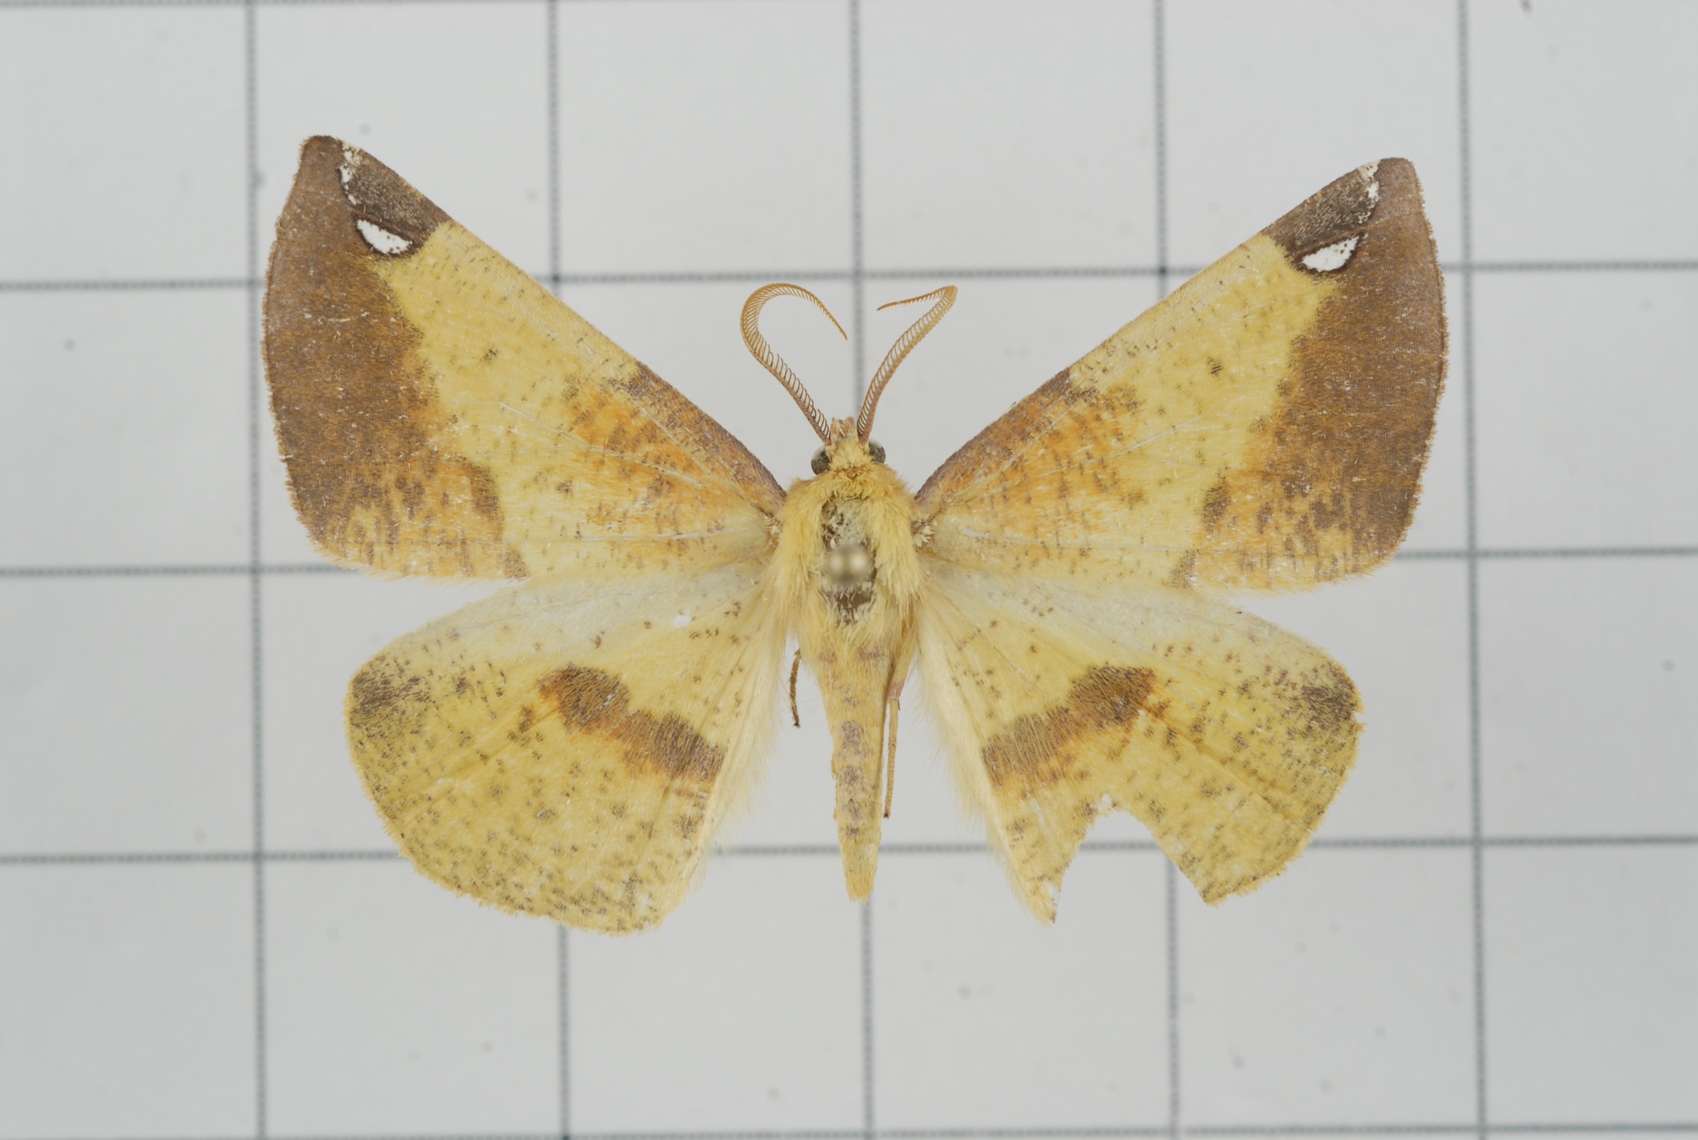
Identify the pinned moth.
Pseudomiza aurata
